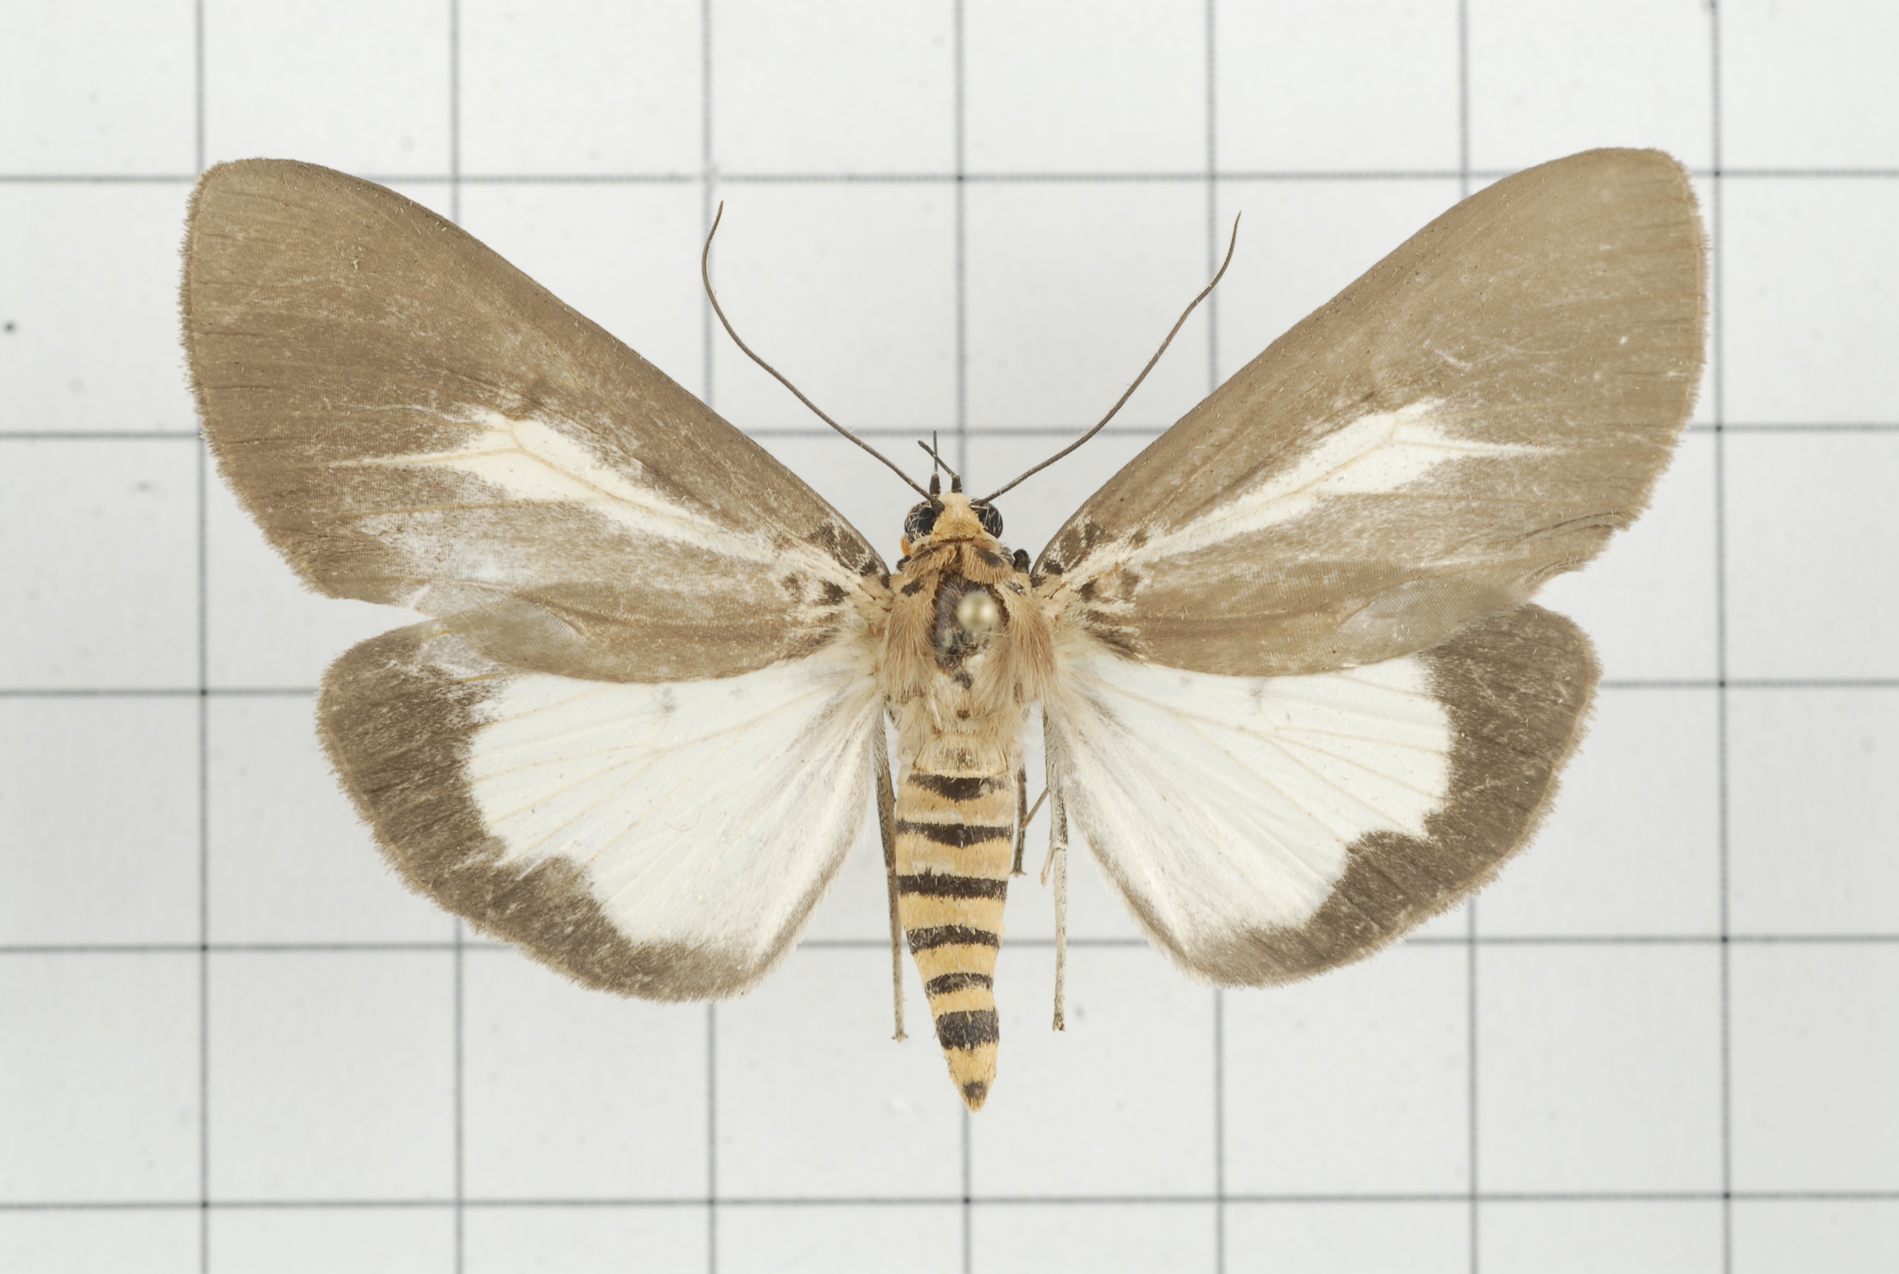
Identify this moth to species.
Asota heliconia zebrina
